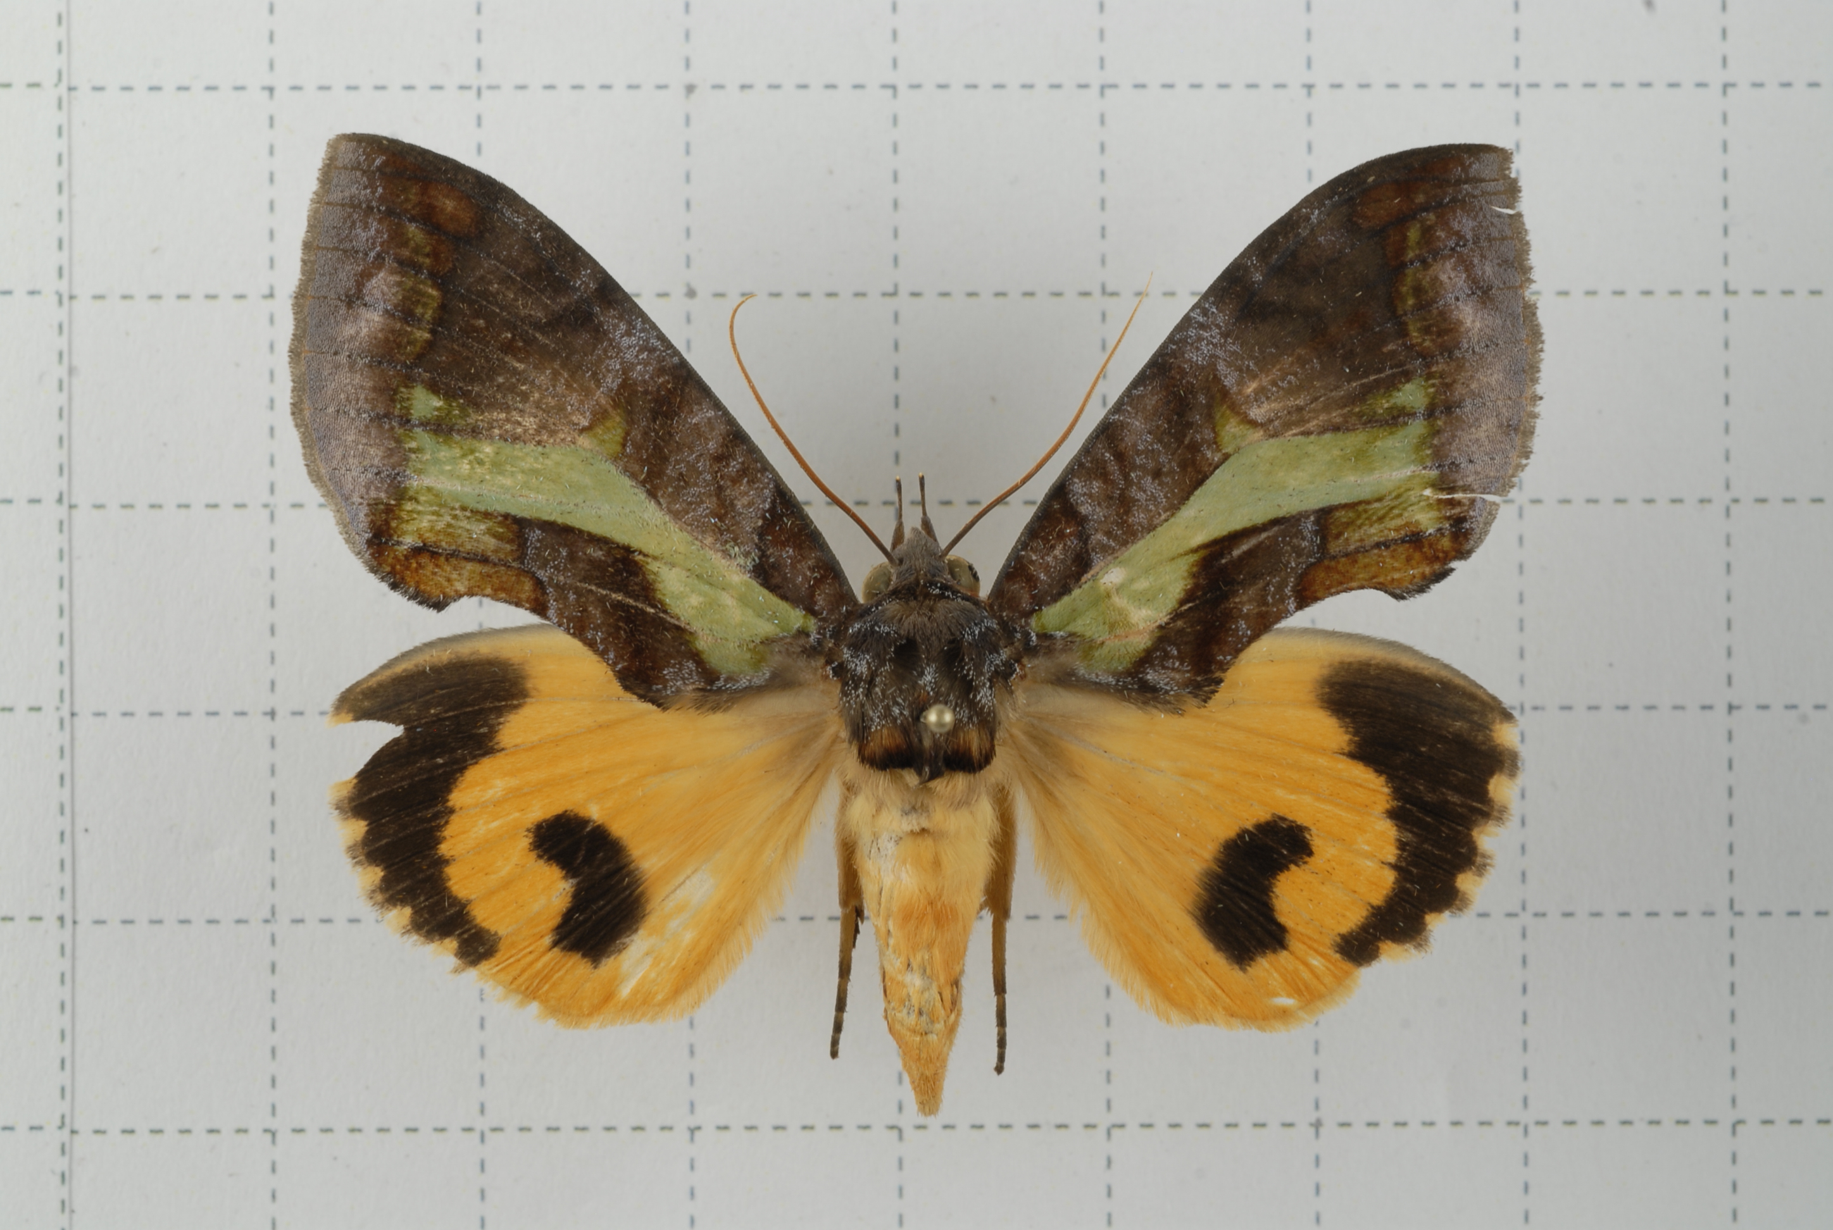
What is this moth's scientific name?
Eudocima homaena
